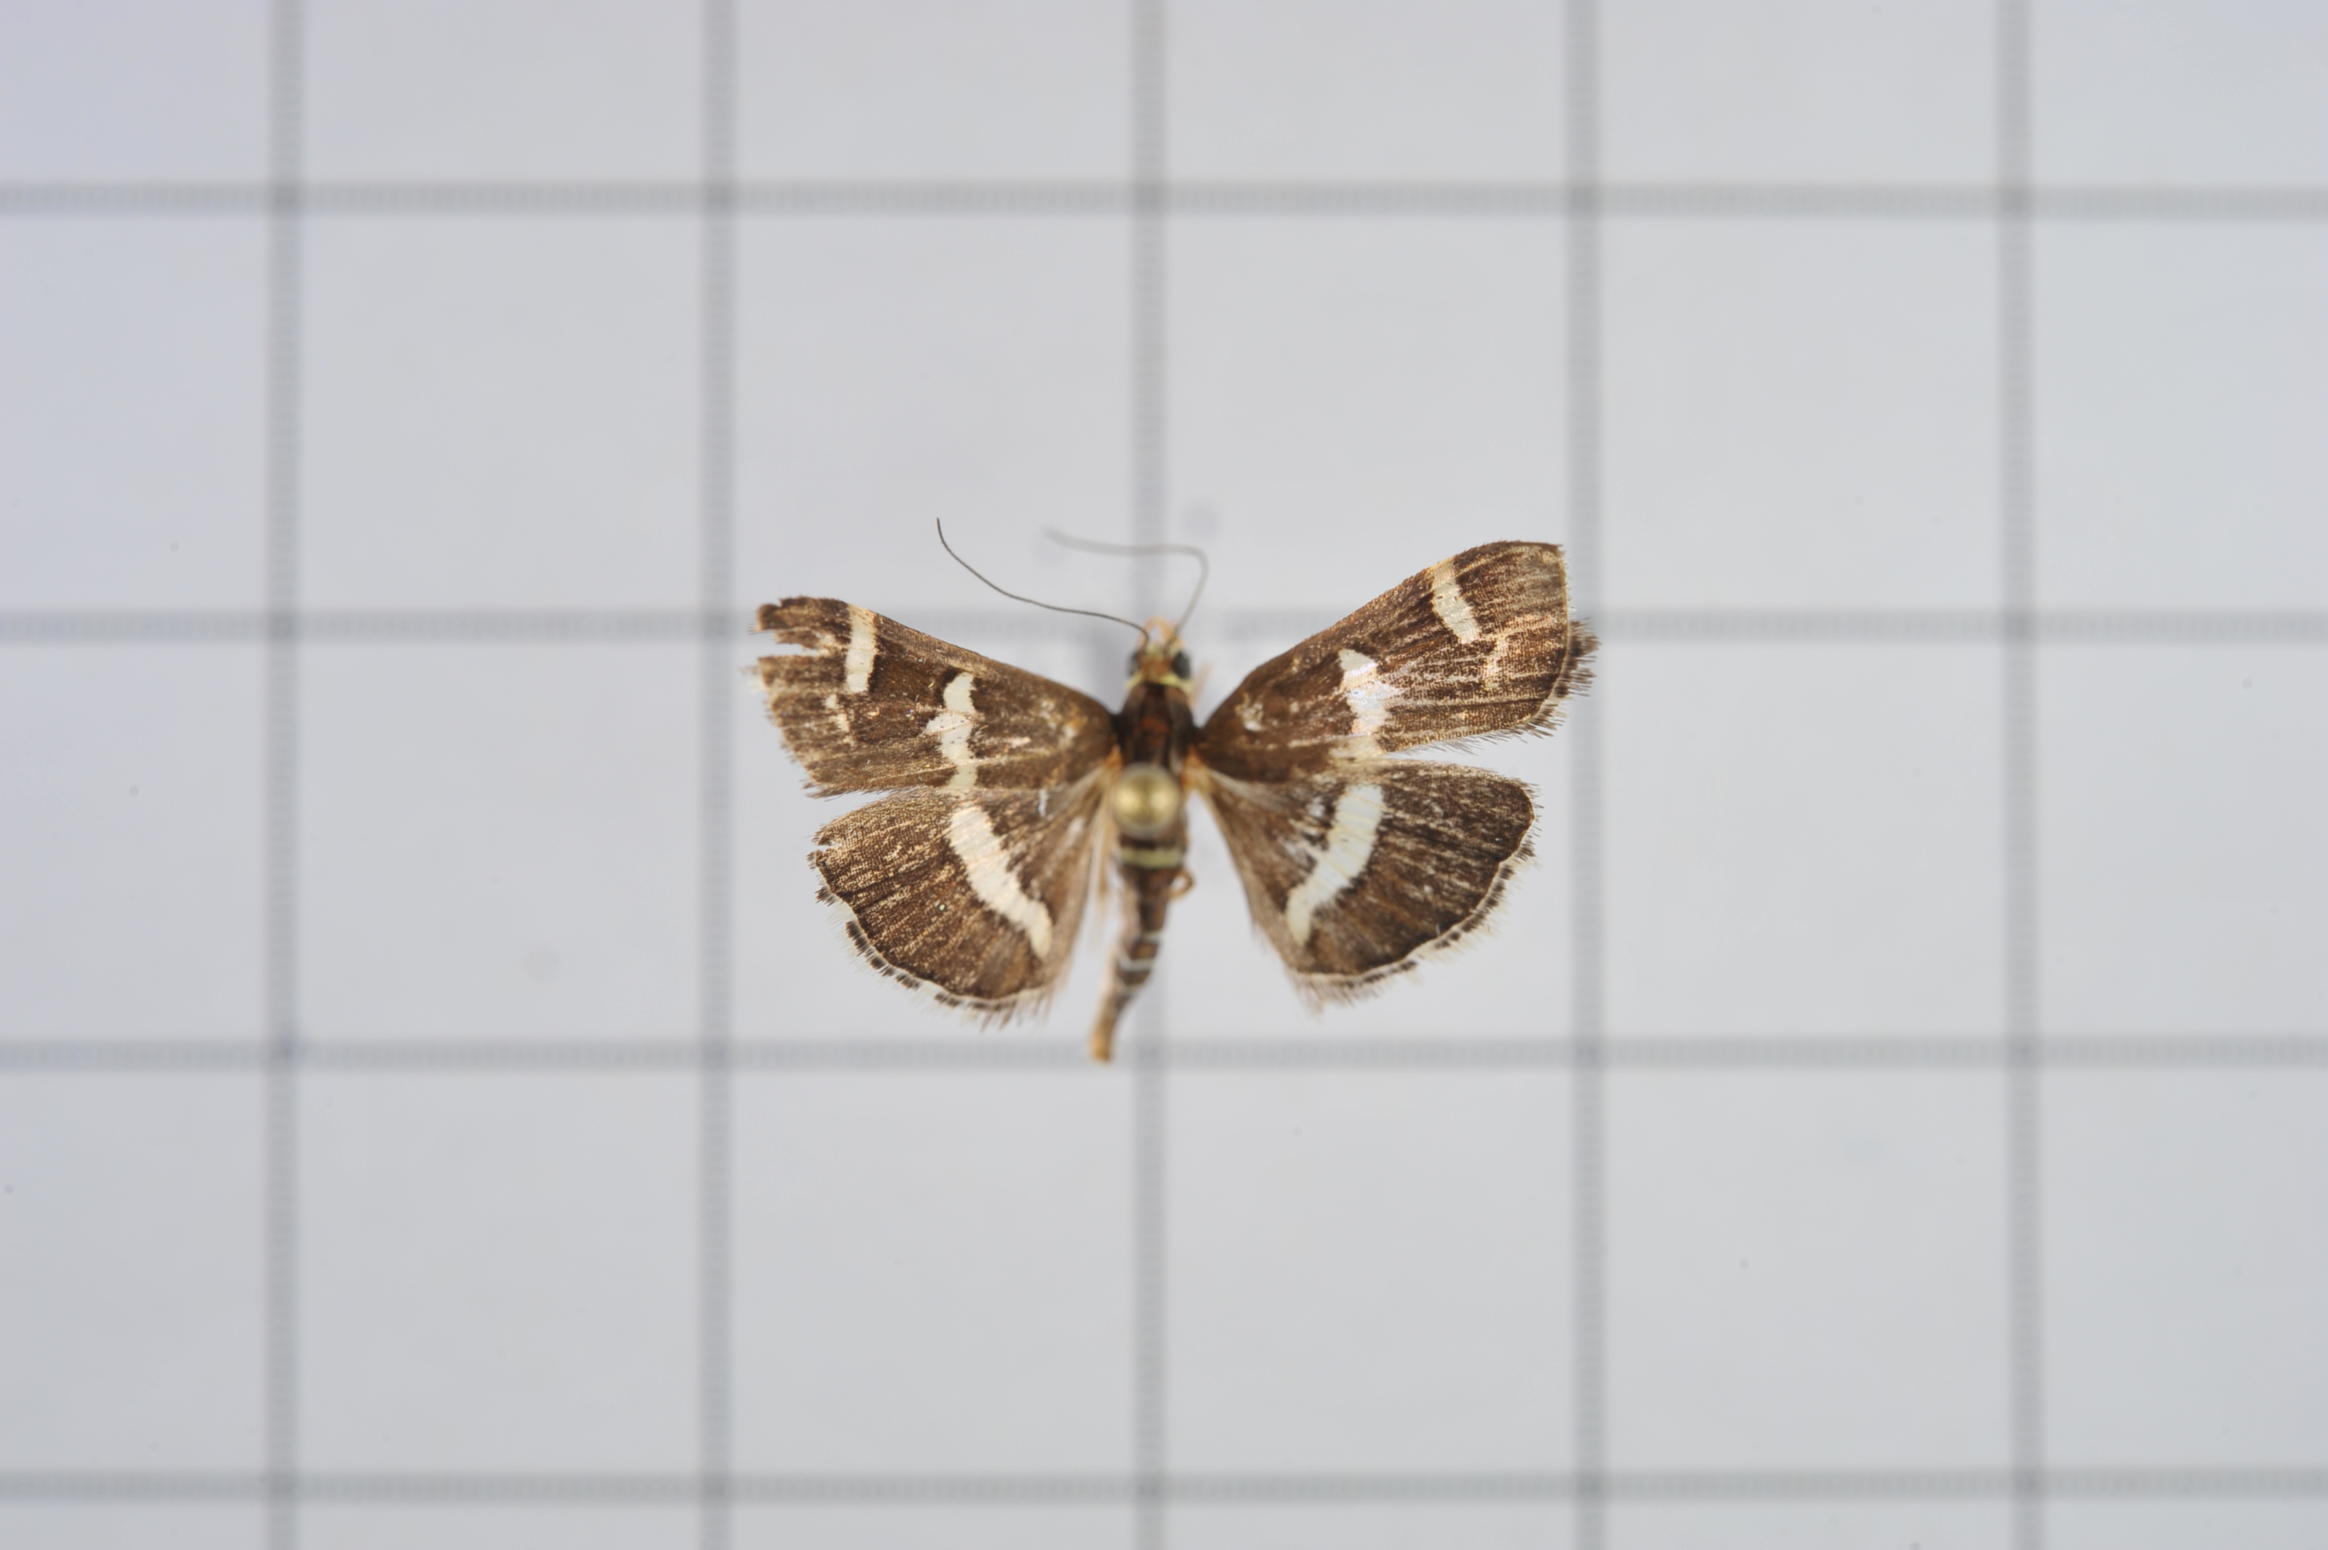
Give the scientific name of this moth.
Spoladea recurvalis
